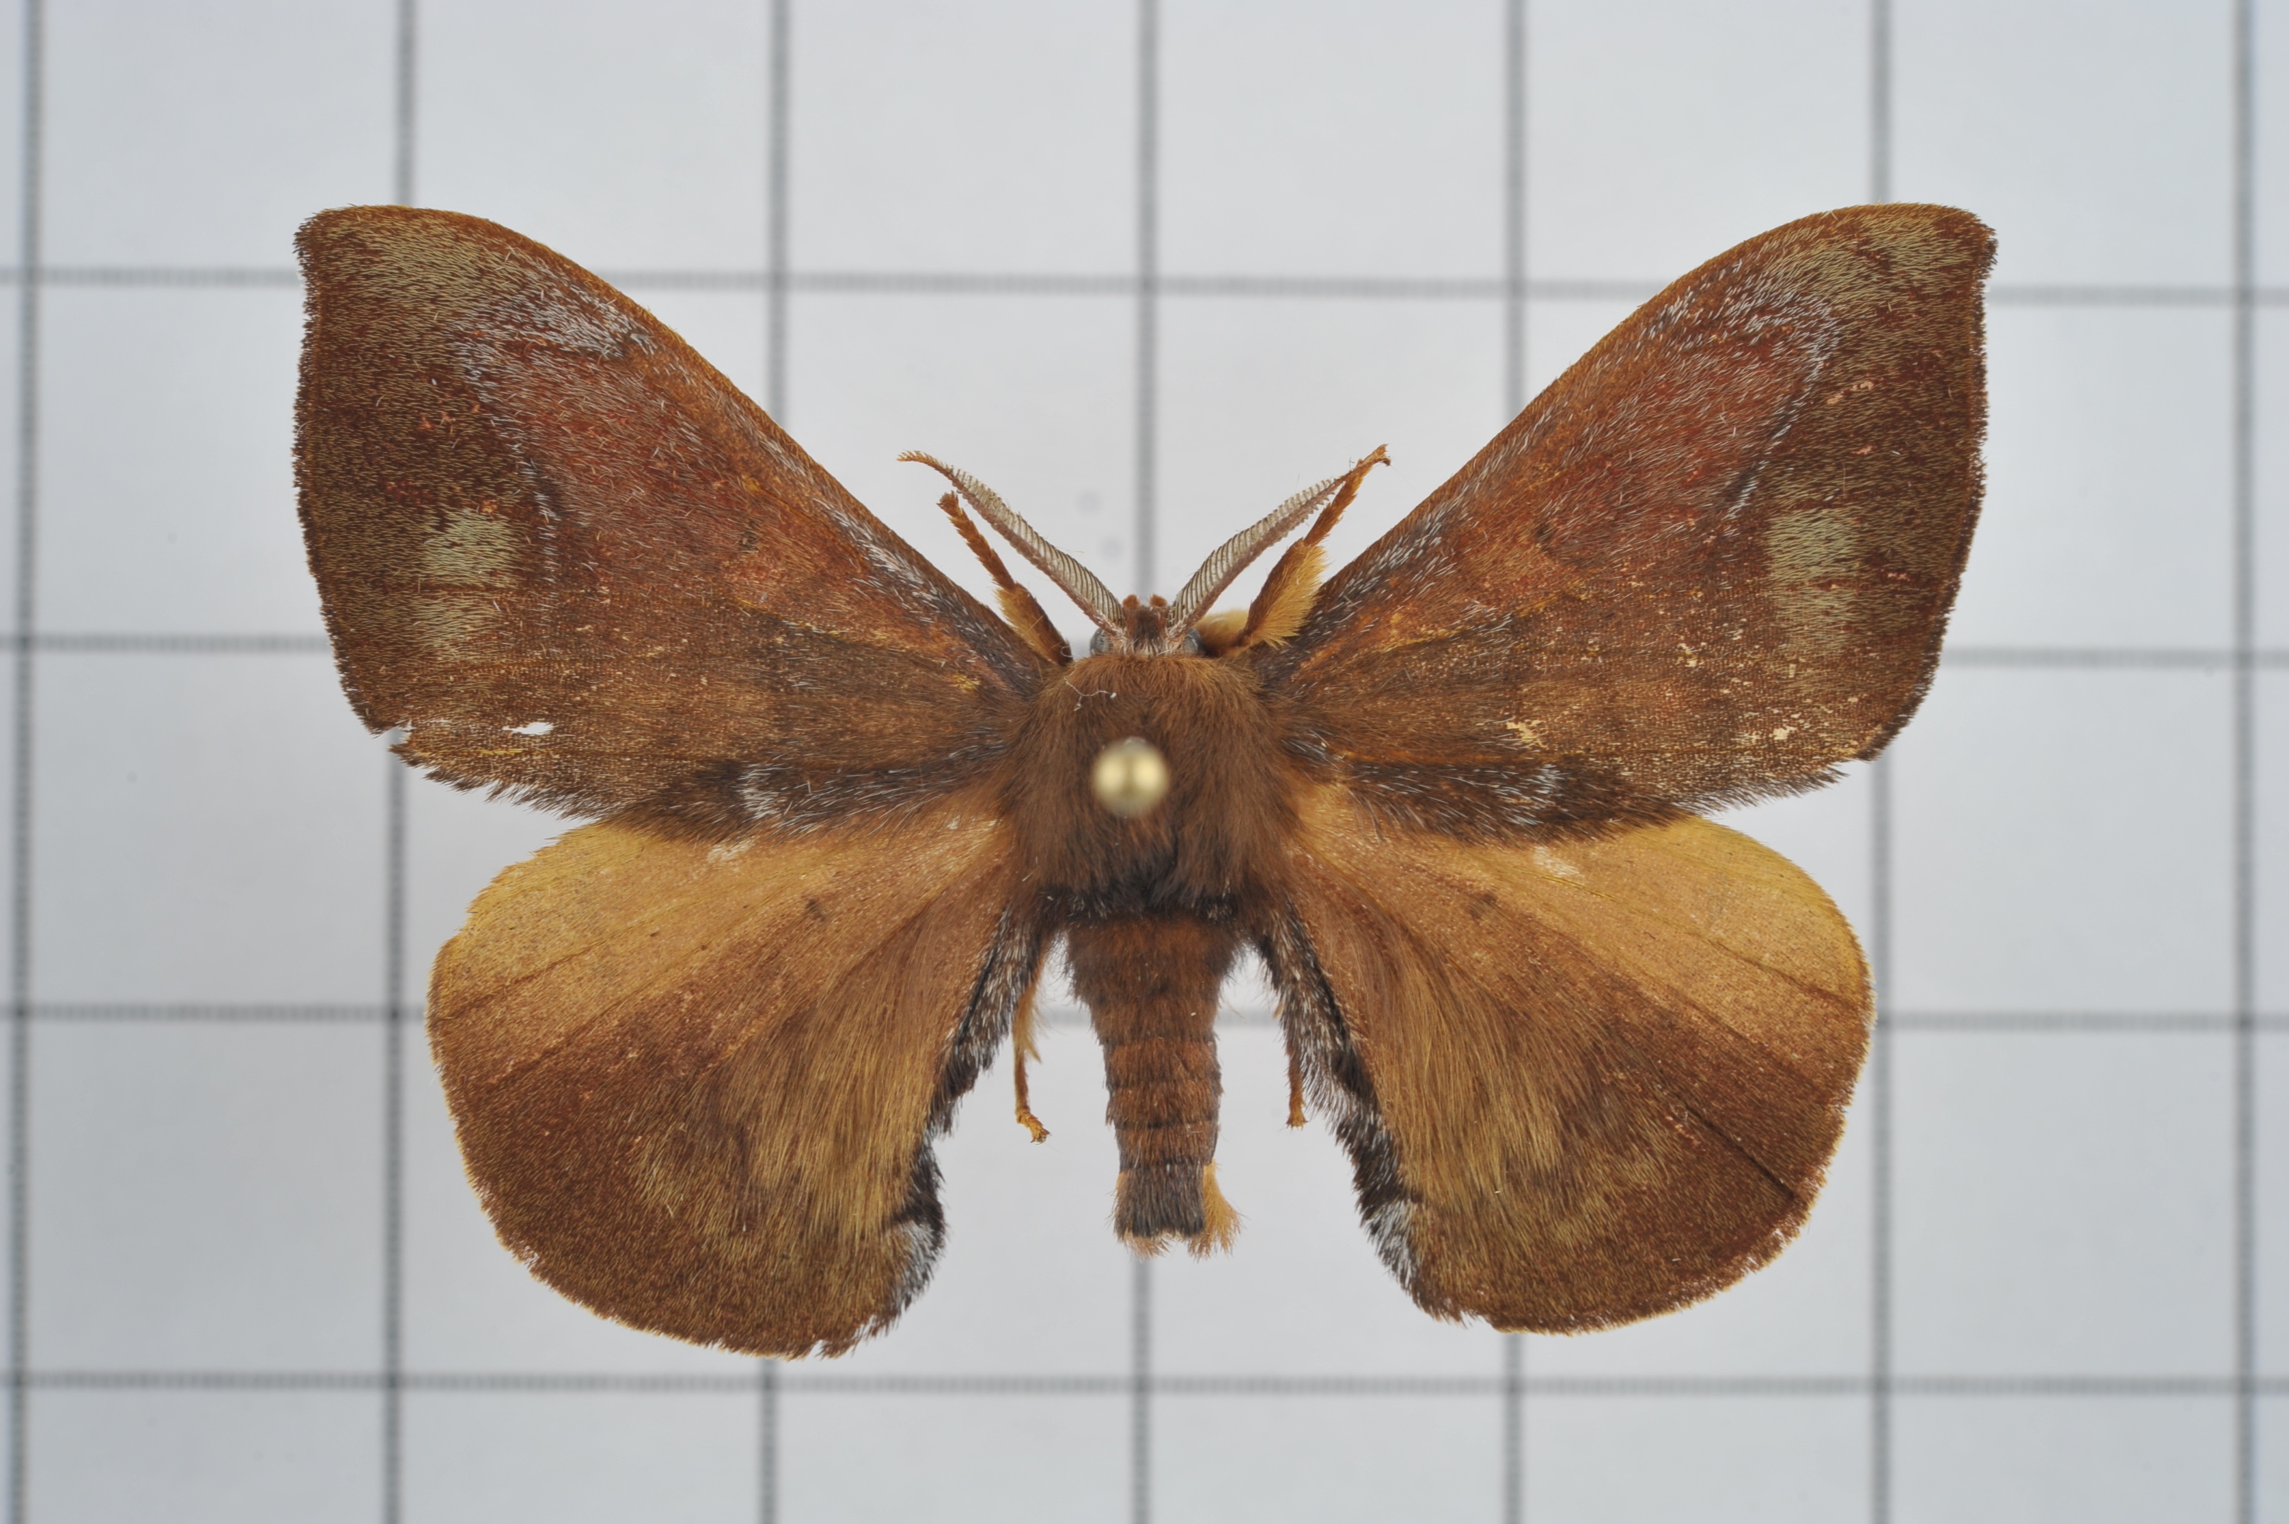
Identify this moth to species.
Andraca yauichui
